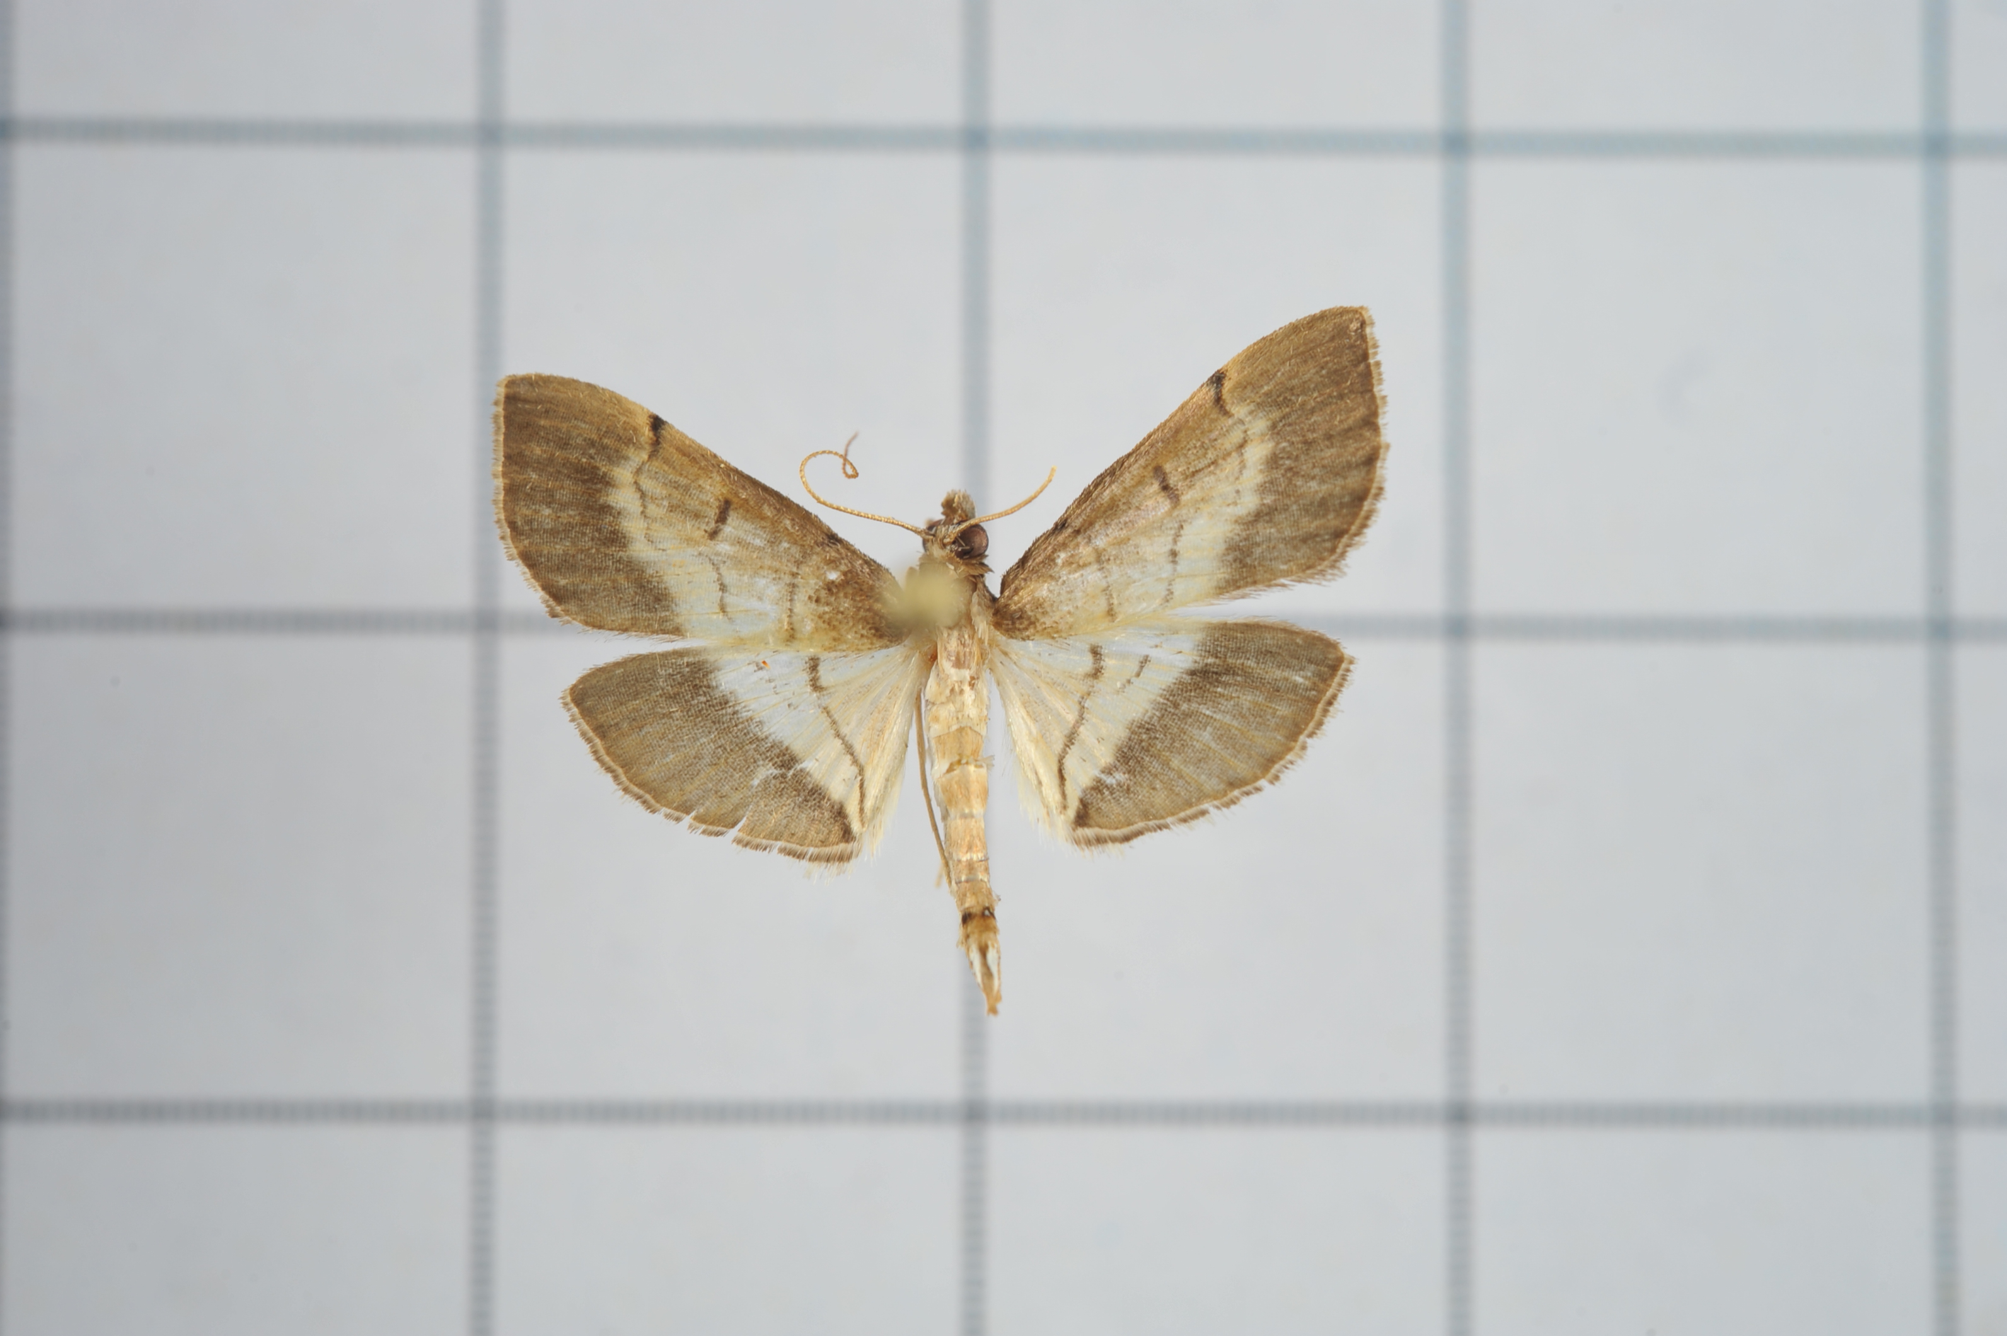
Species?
Cnaphalocrocis pilosa
